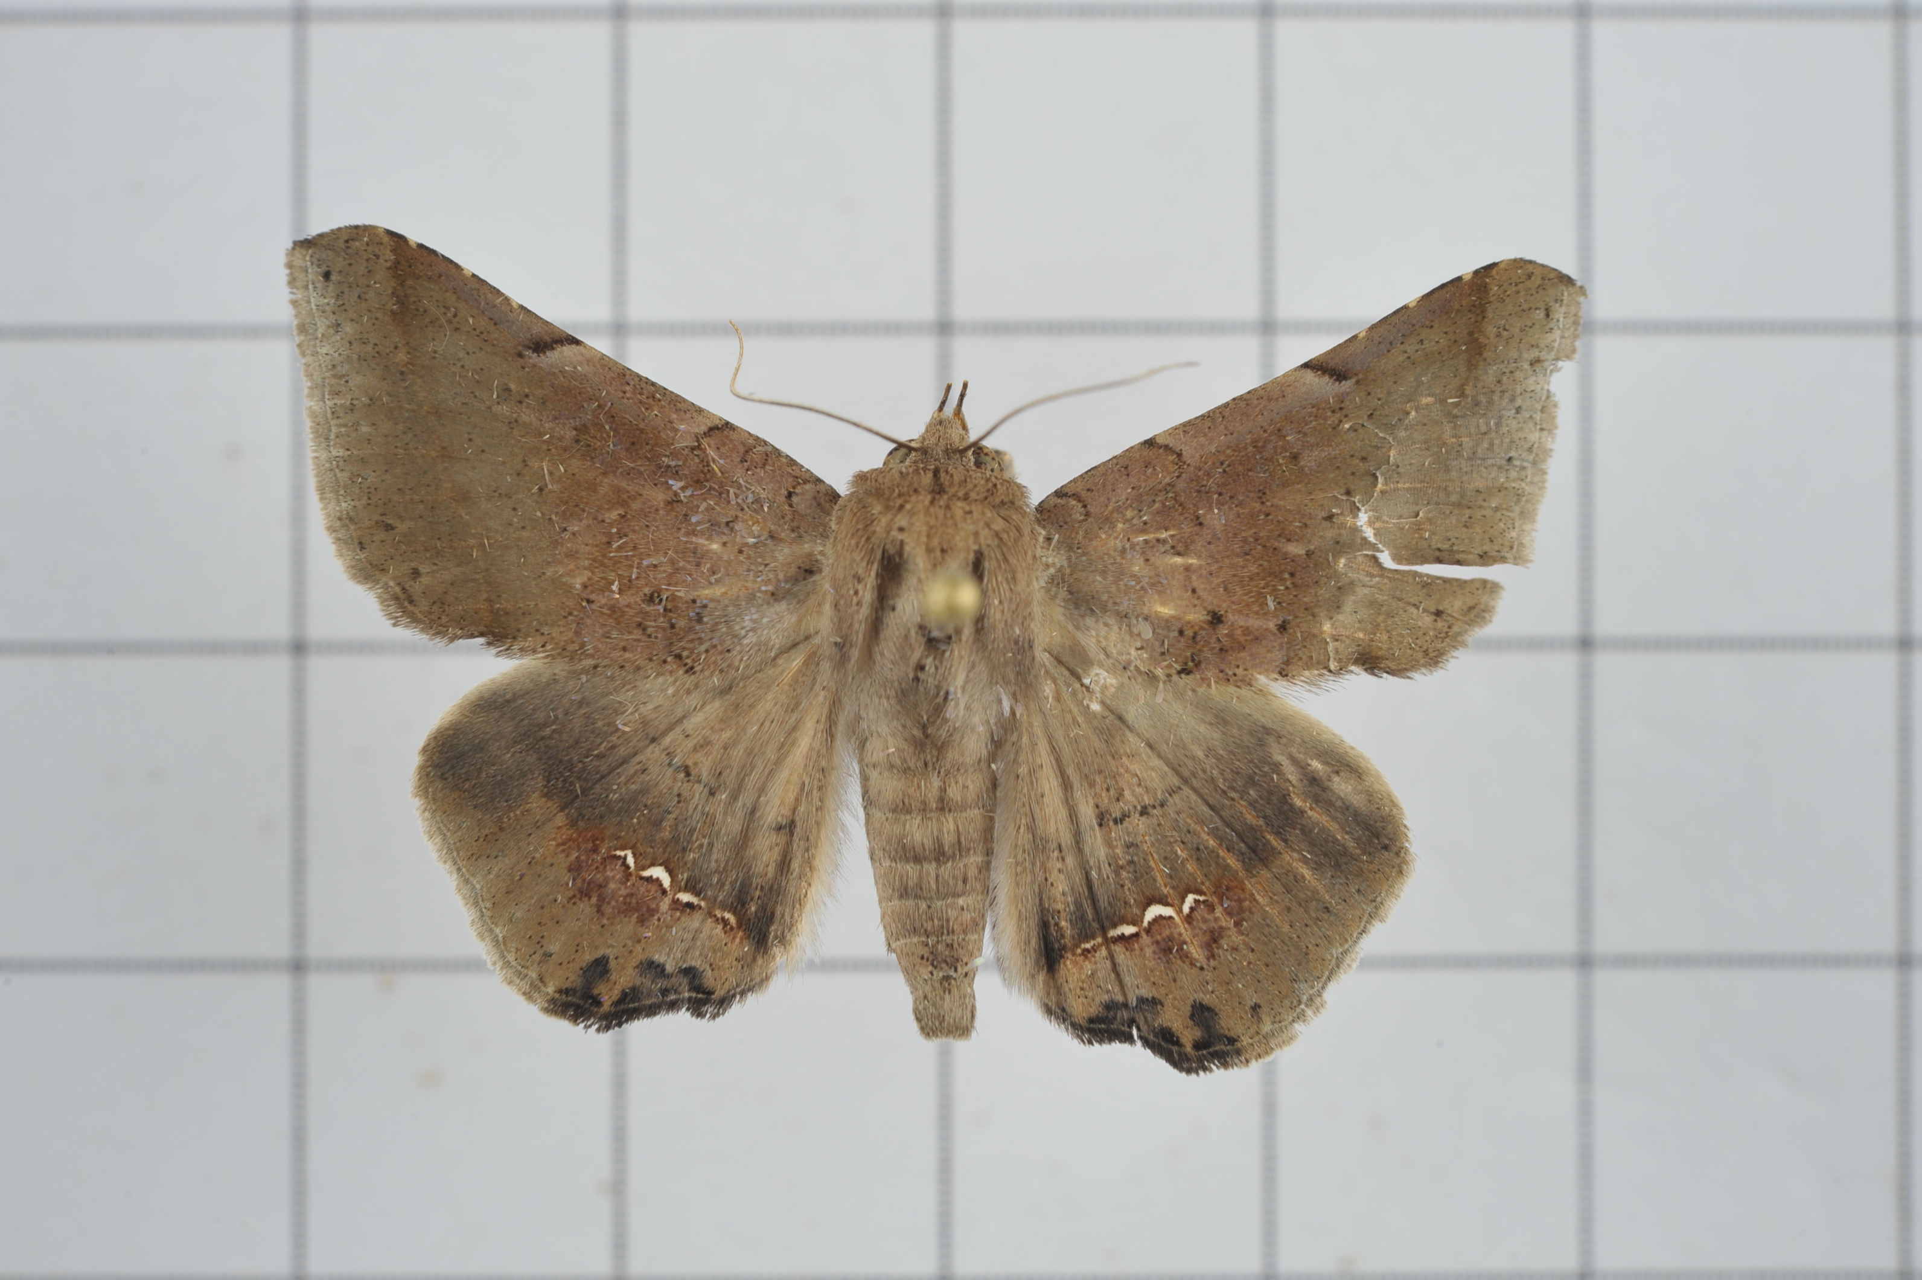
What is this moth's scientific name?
Macaldenia palumba
